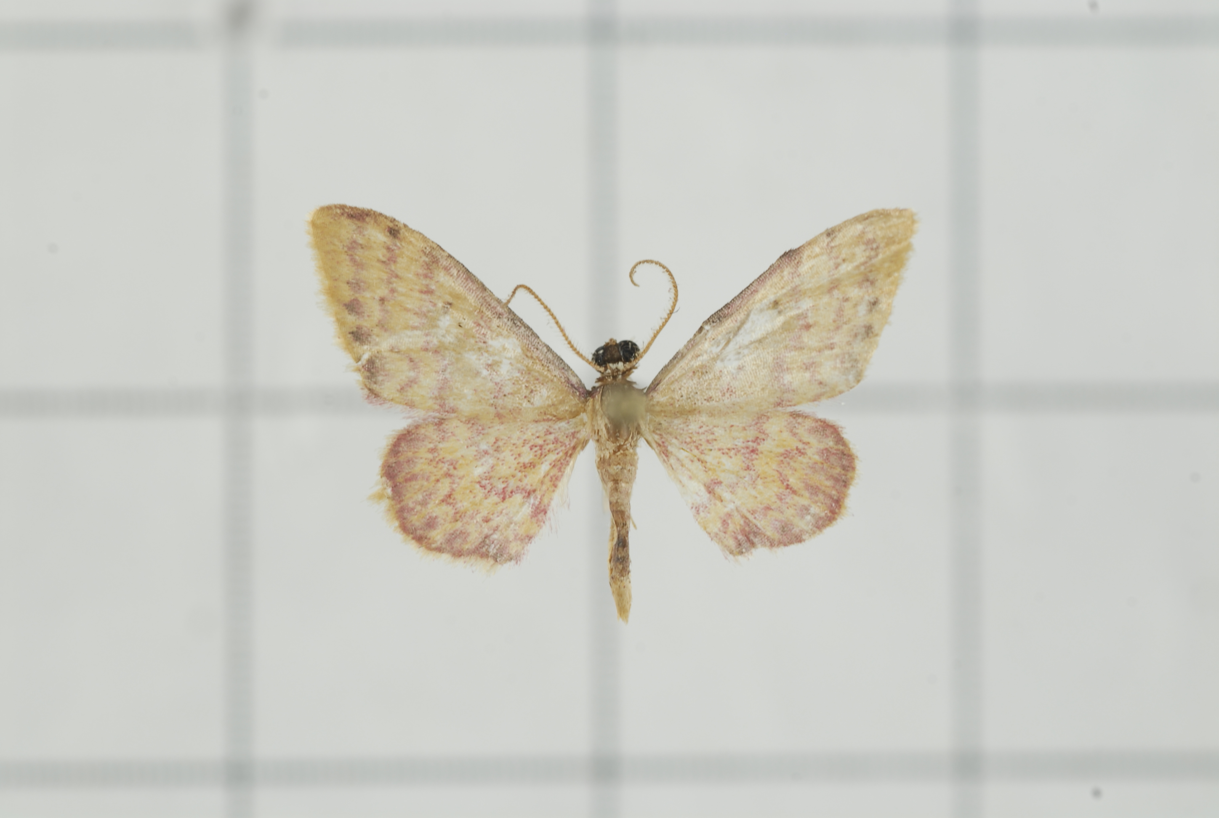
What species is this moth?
Idaea sinicata
